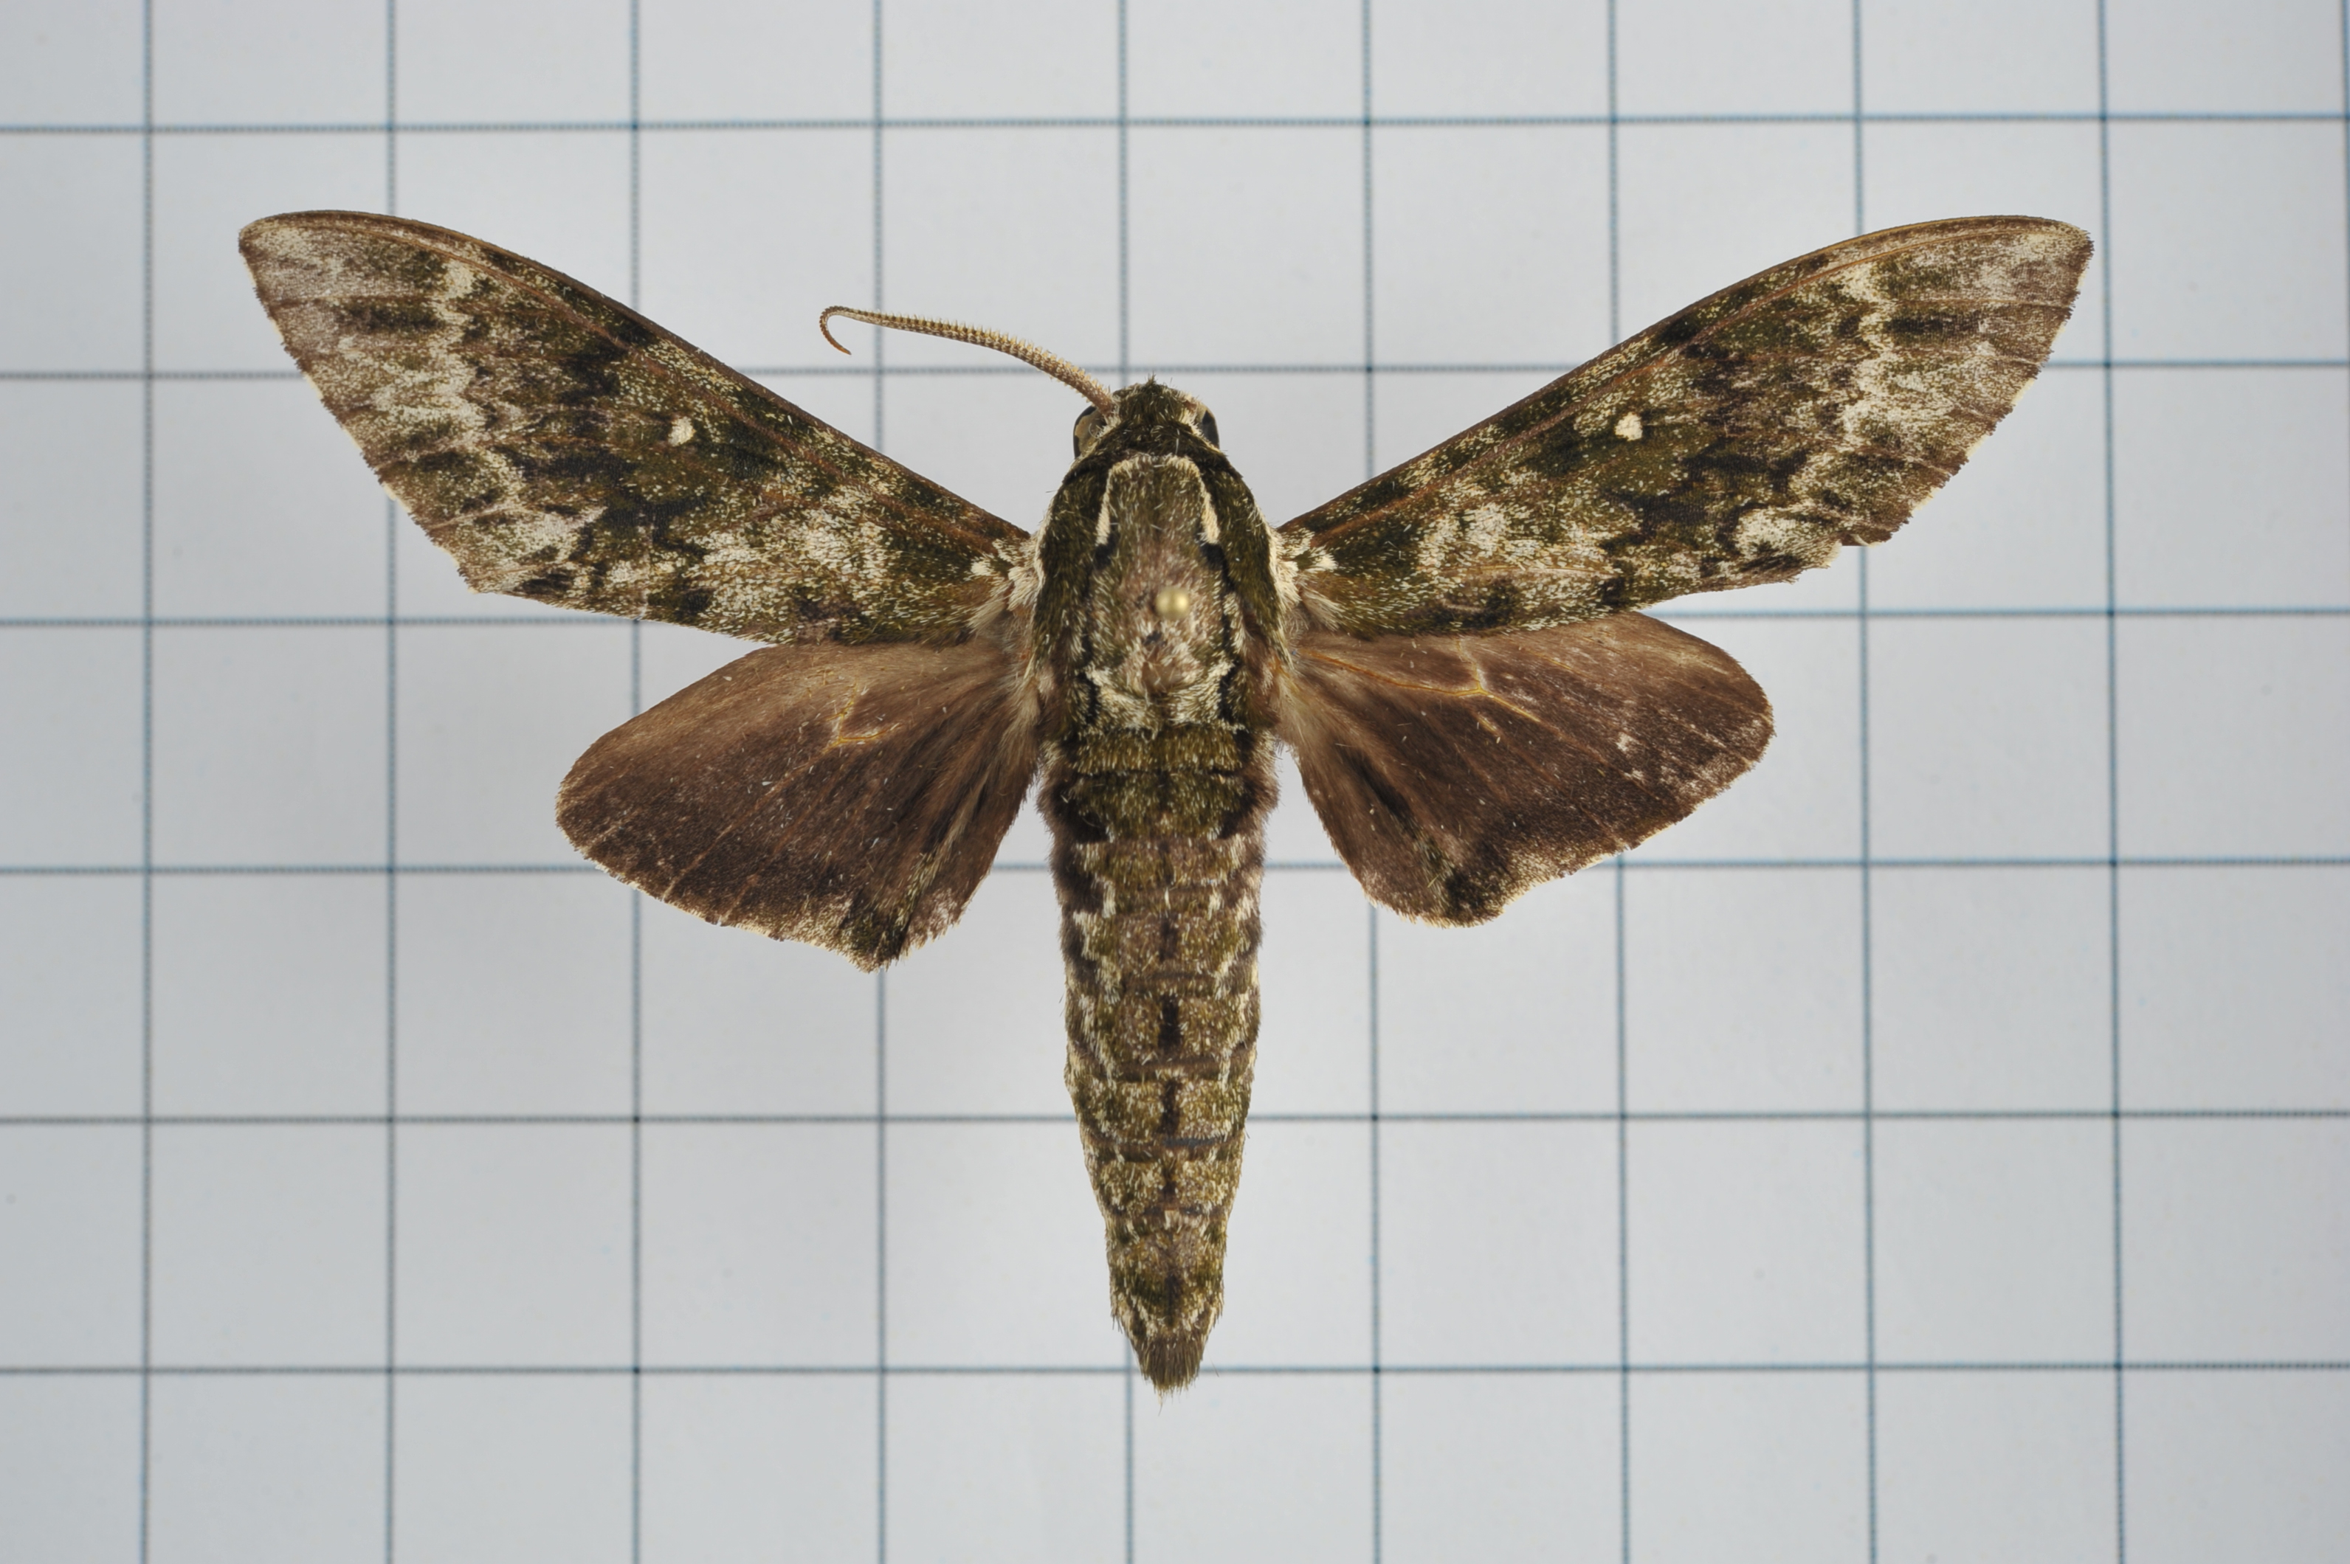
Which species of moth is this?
Dolbina formosana
